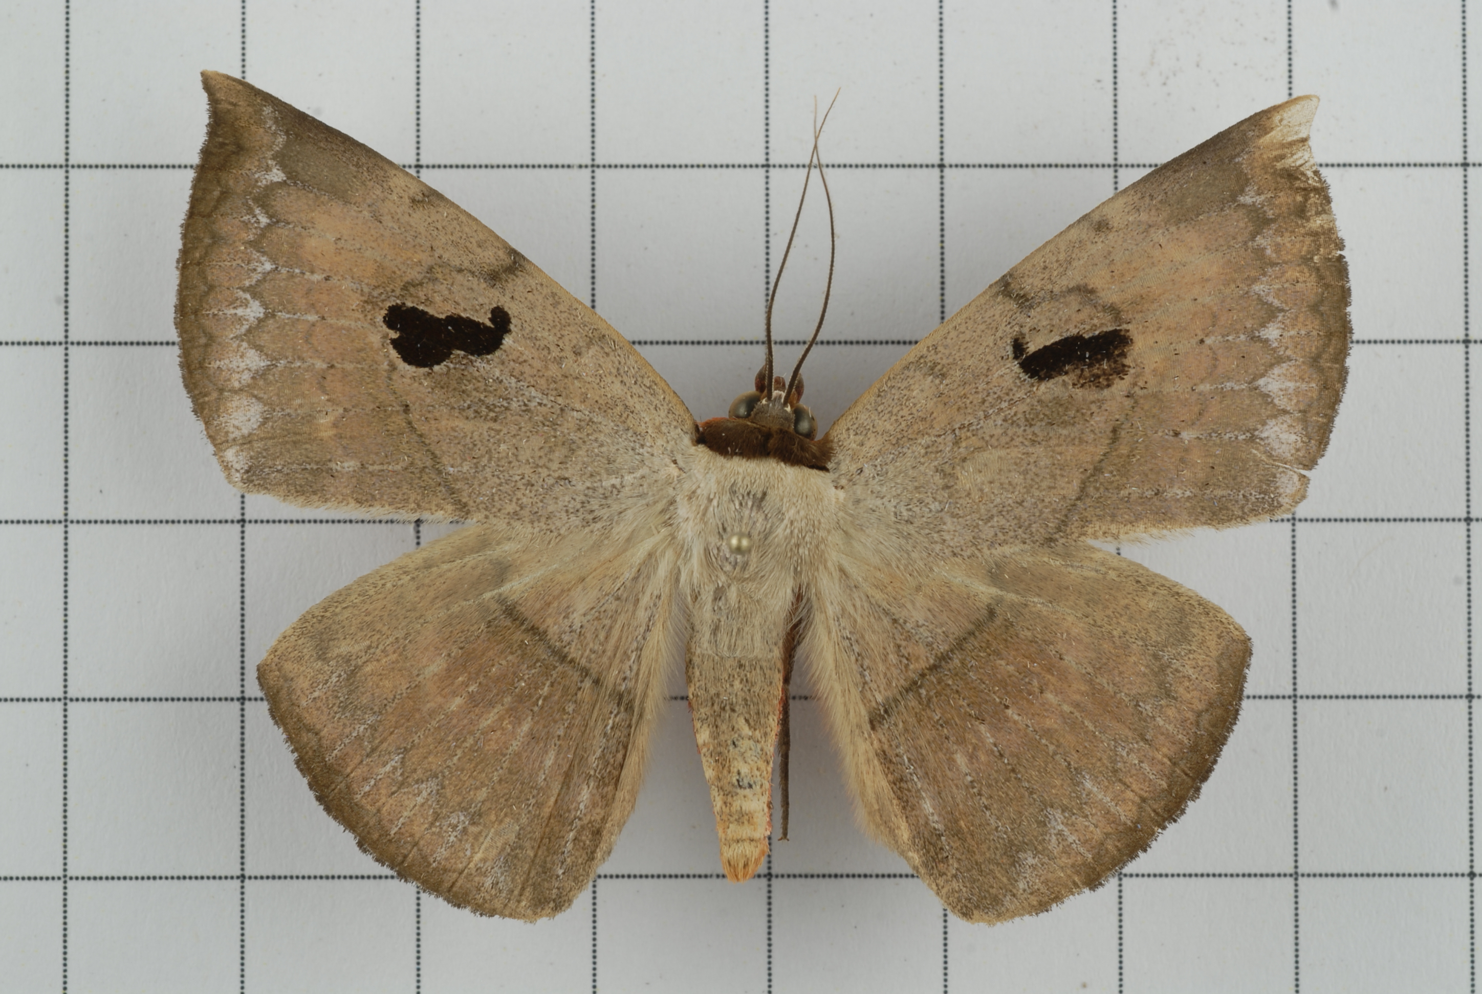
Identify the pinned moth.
Hypopyra ossigera
